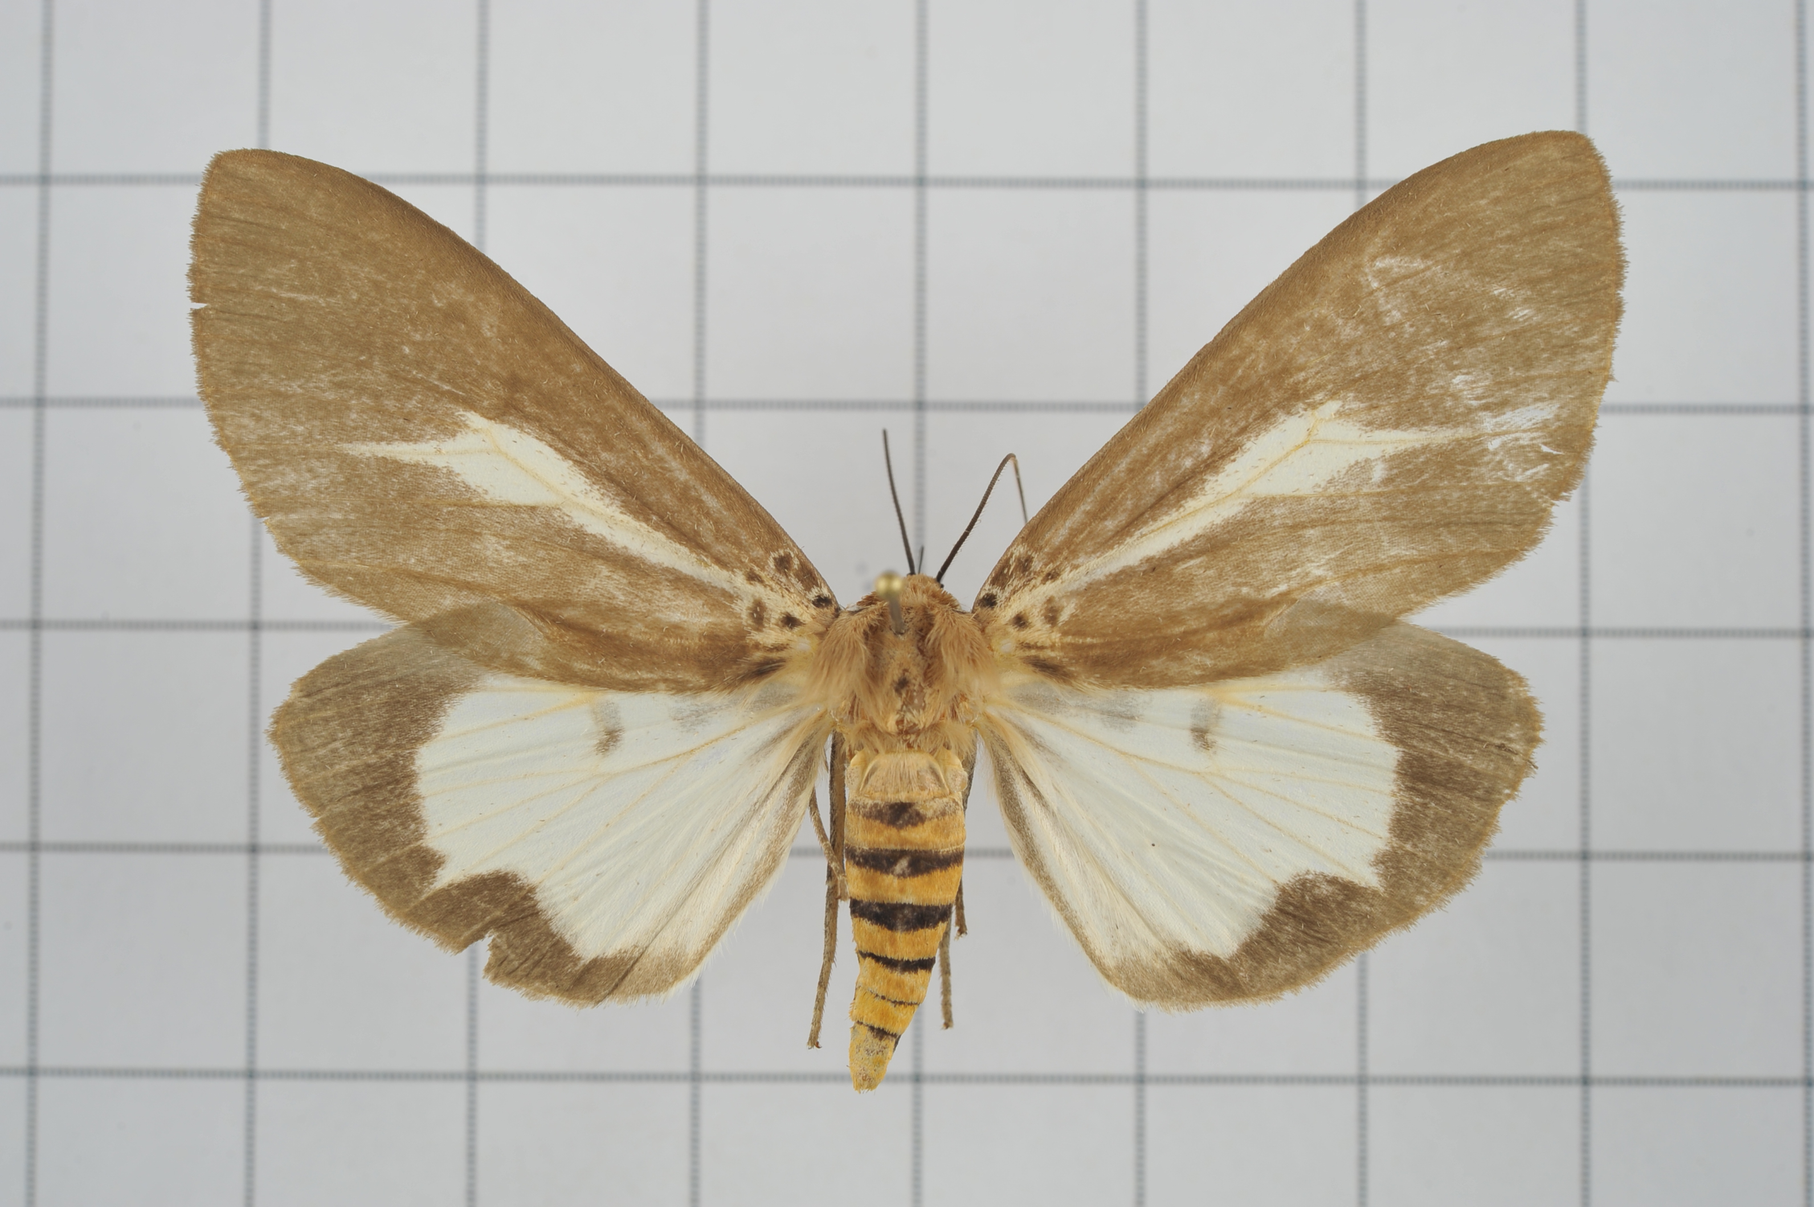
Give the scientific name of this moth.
Asota heliconia zebrina
